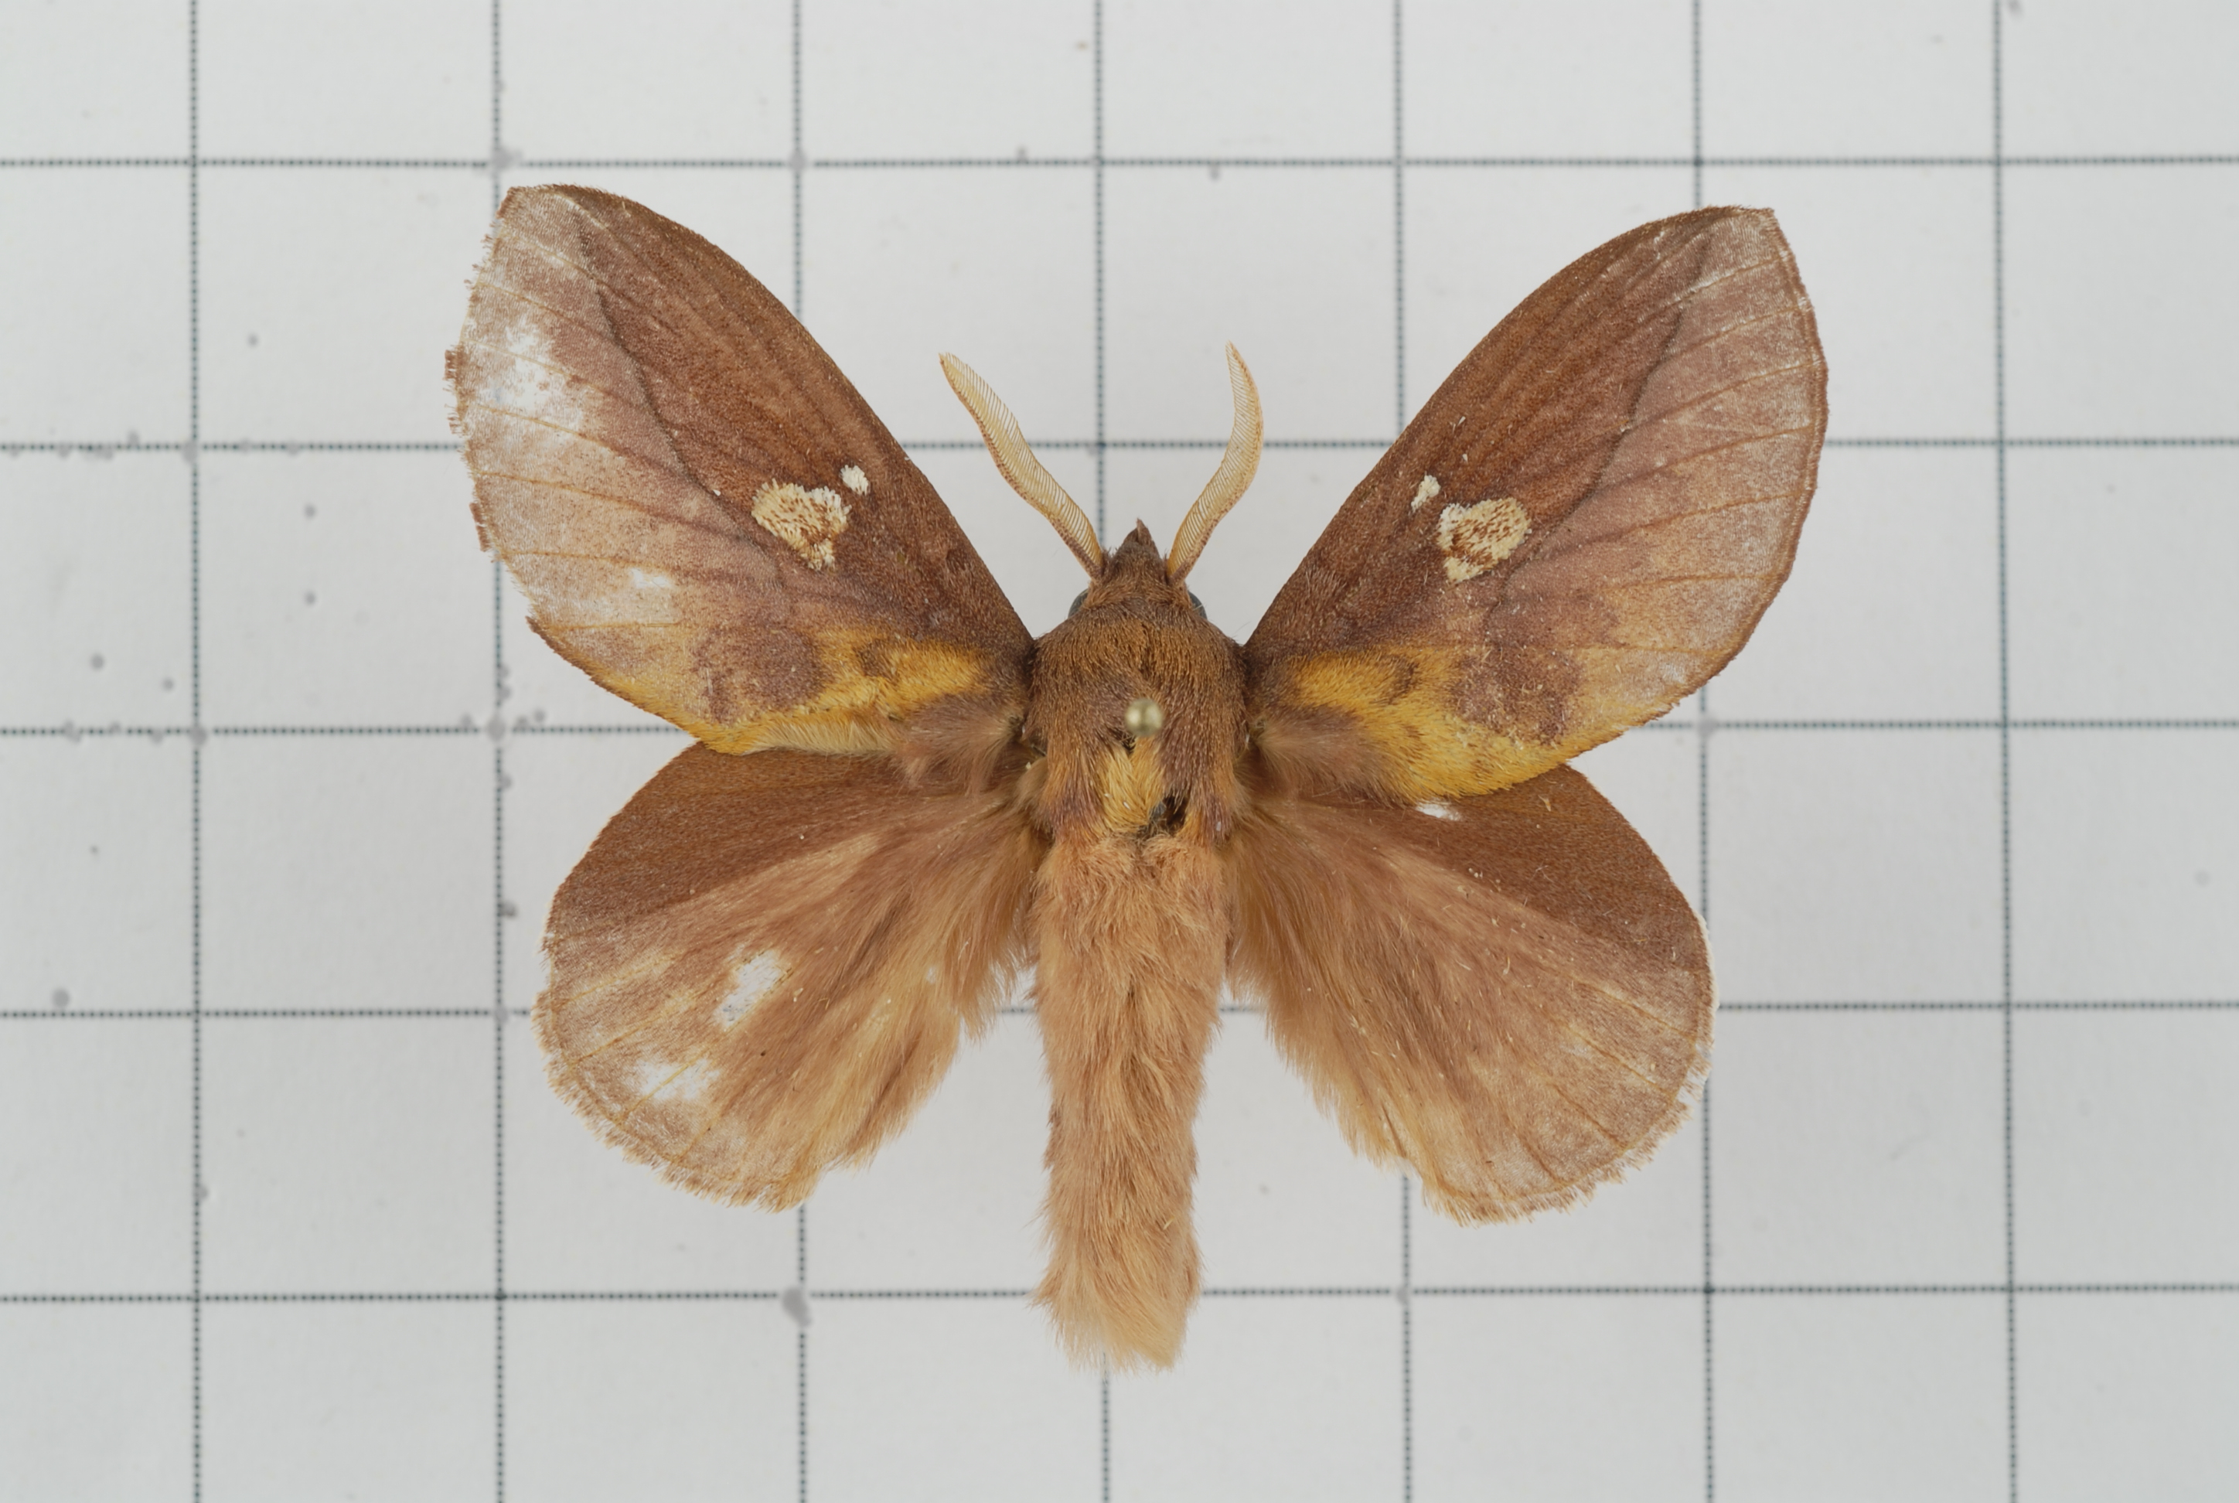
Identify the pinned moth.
Euthrix laeta arina
